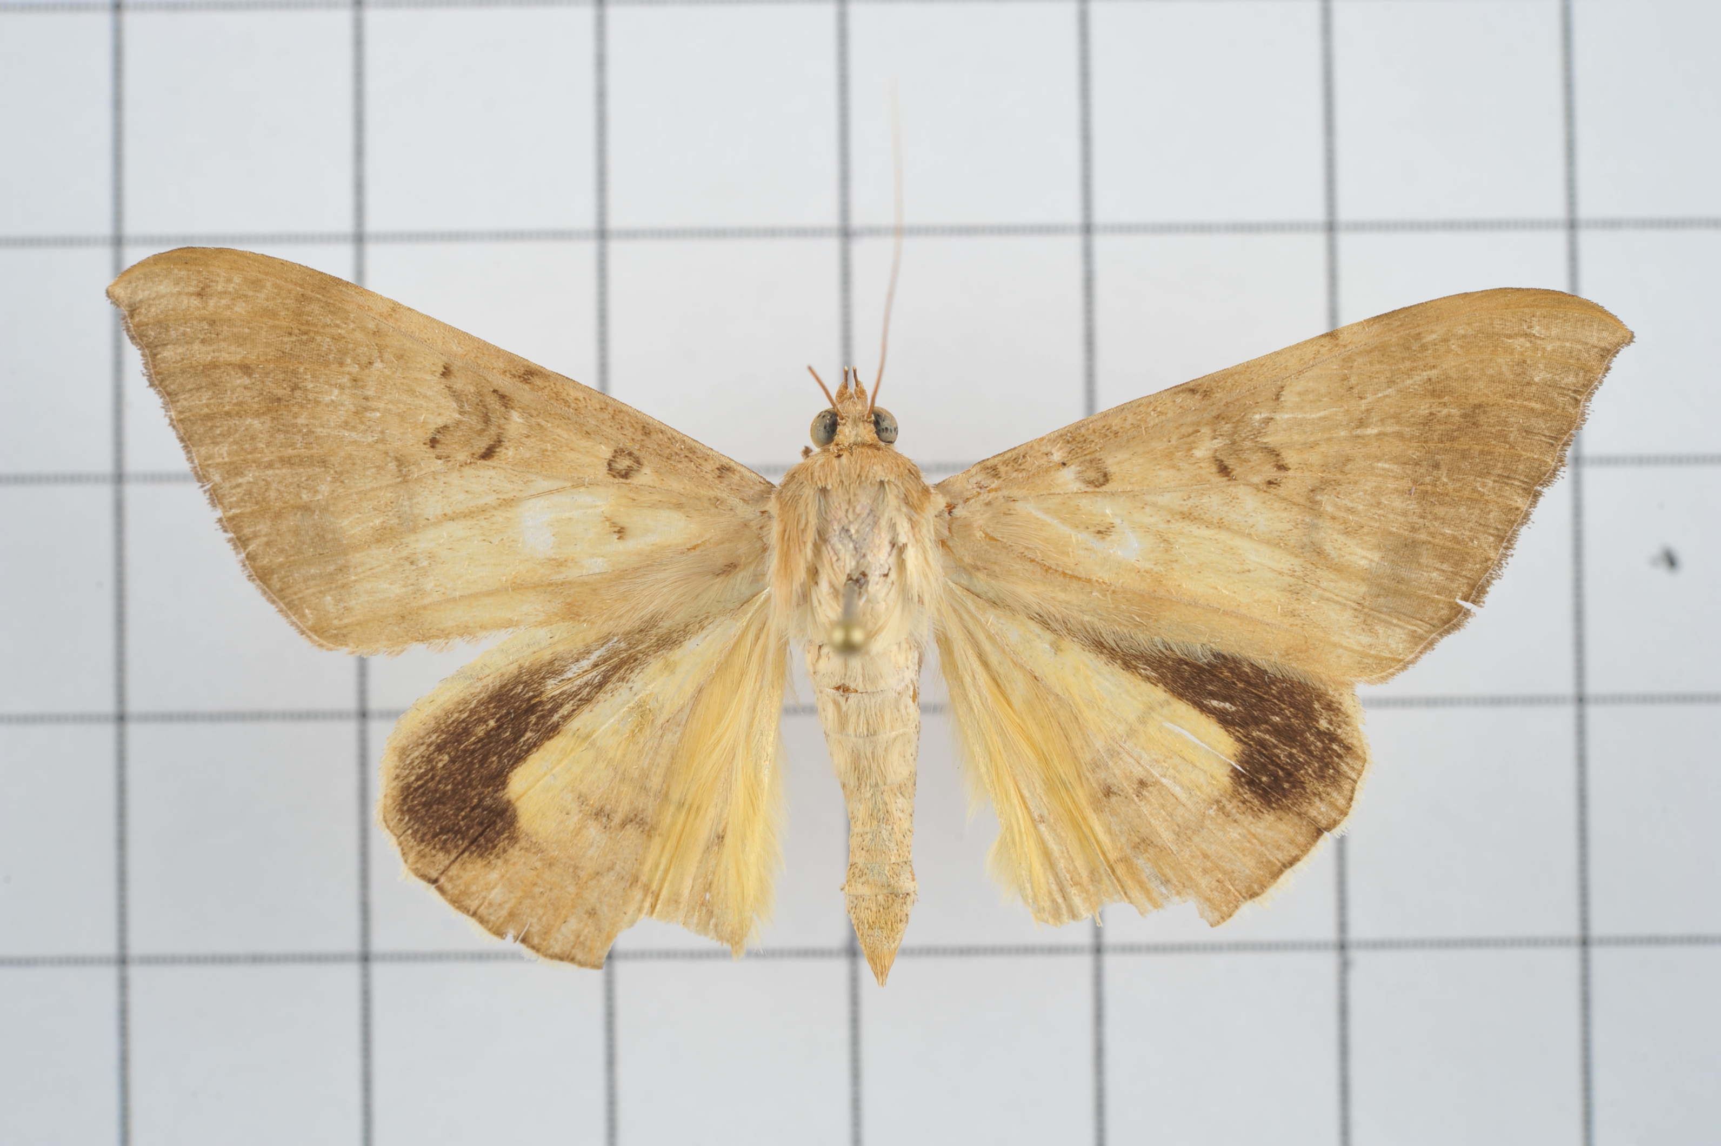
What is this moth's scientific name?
Oxyodes scrobiculata
